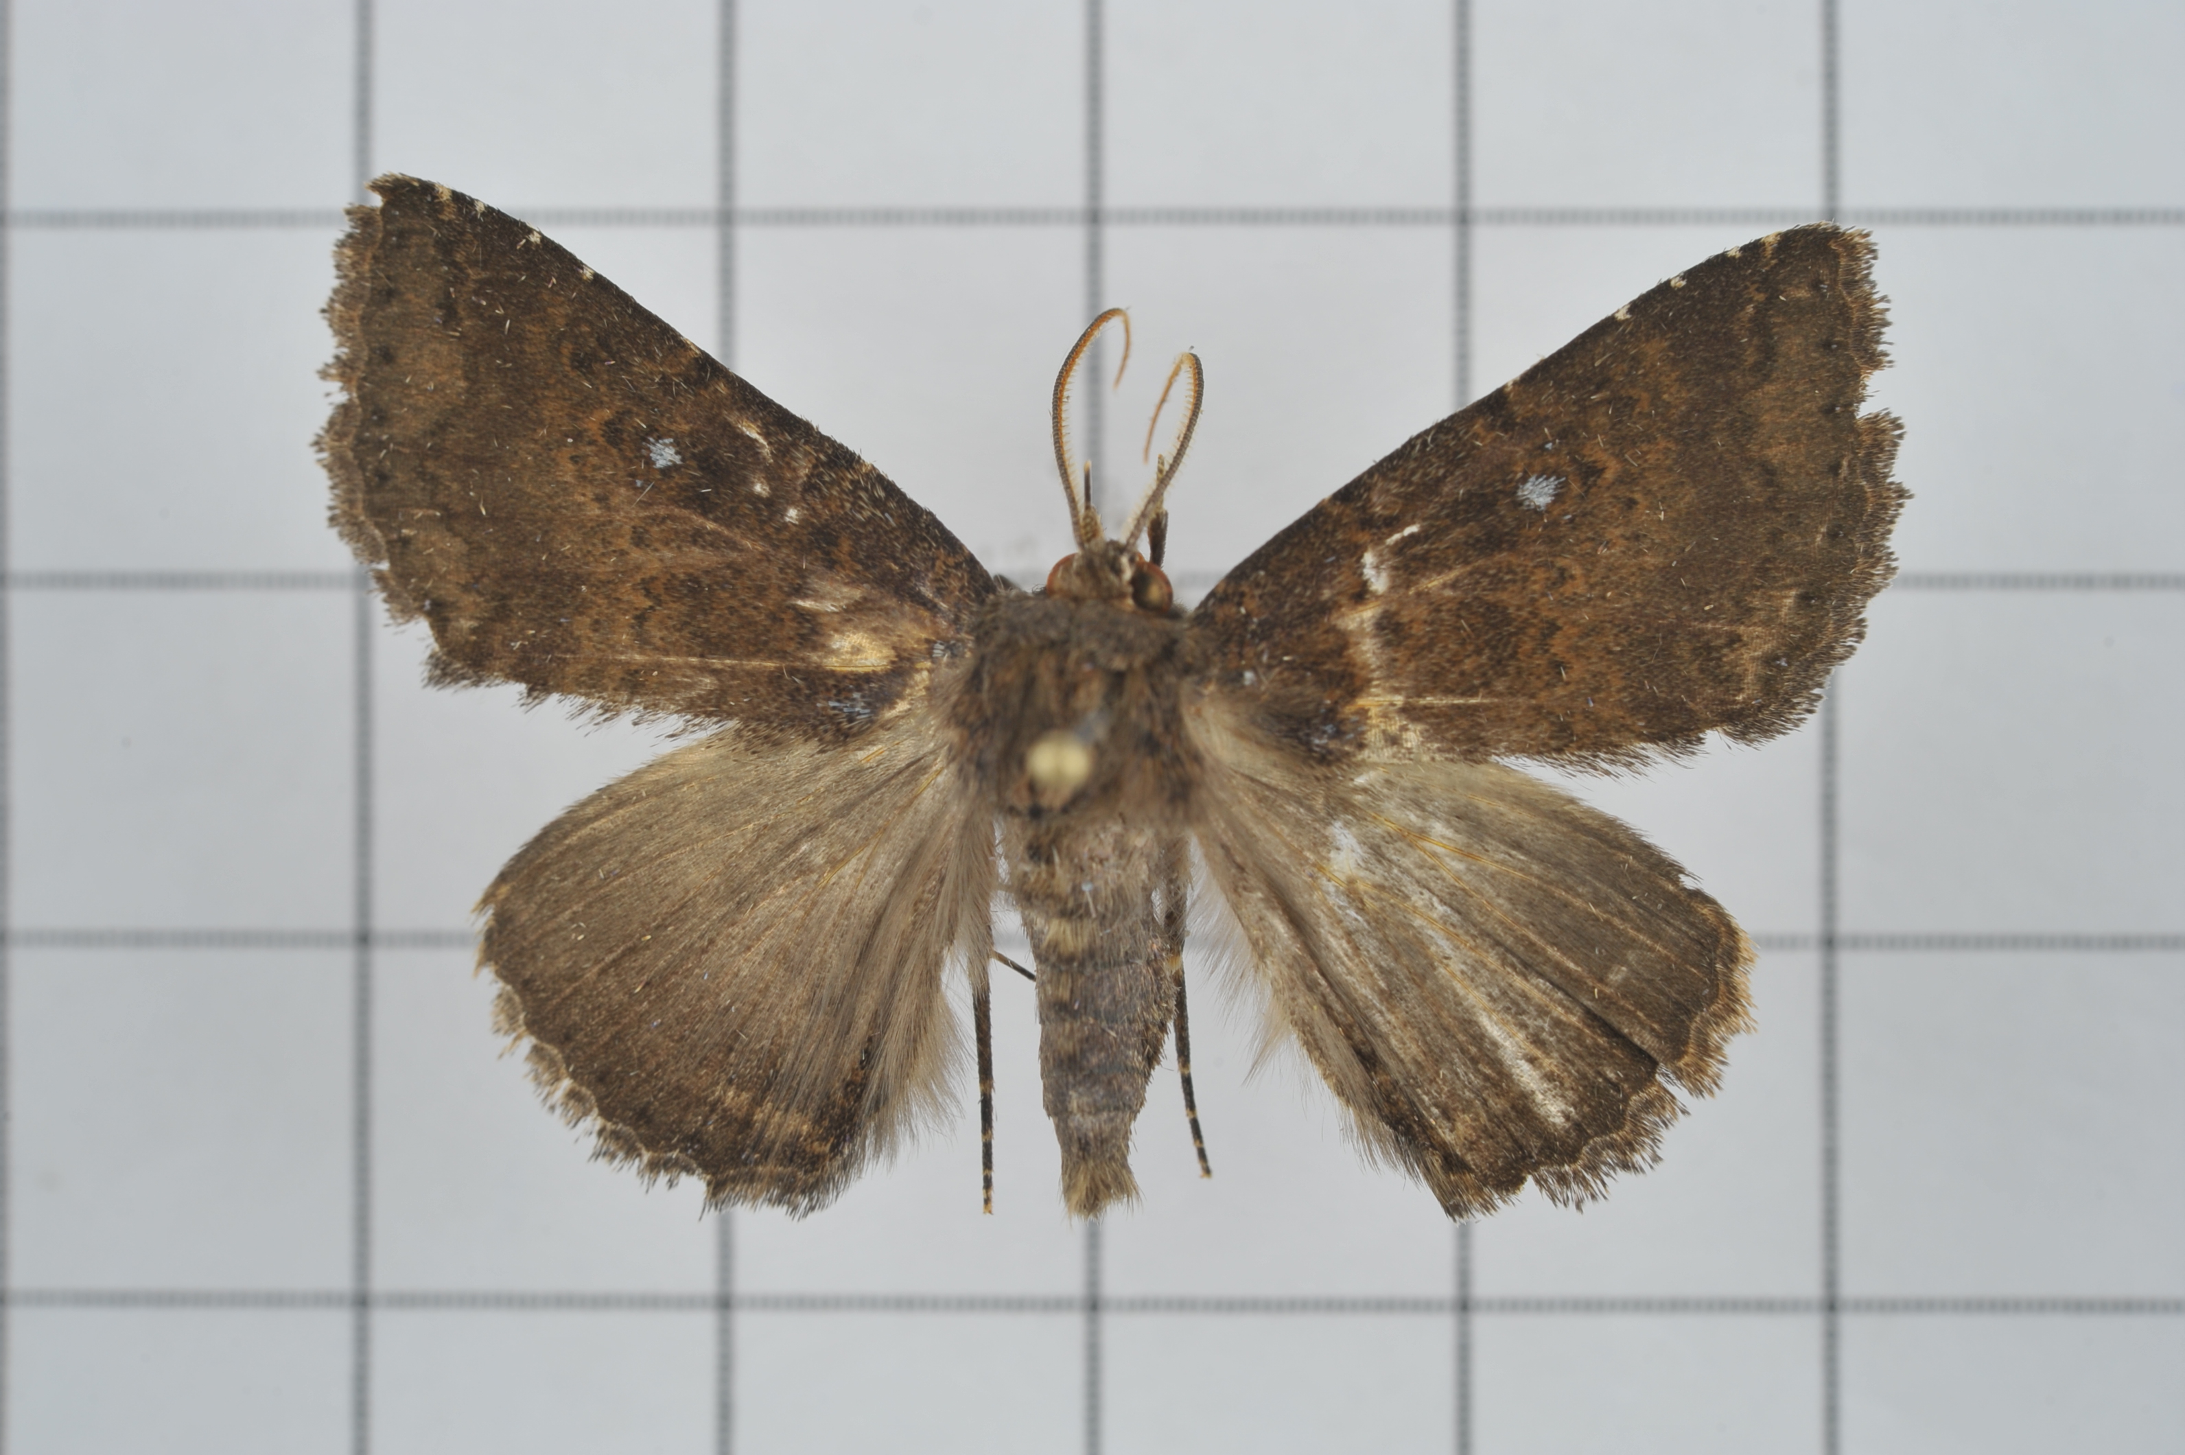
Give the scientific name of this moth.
Hypersypnoides punctosa
